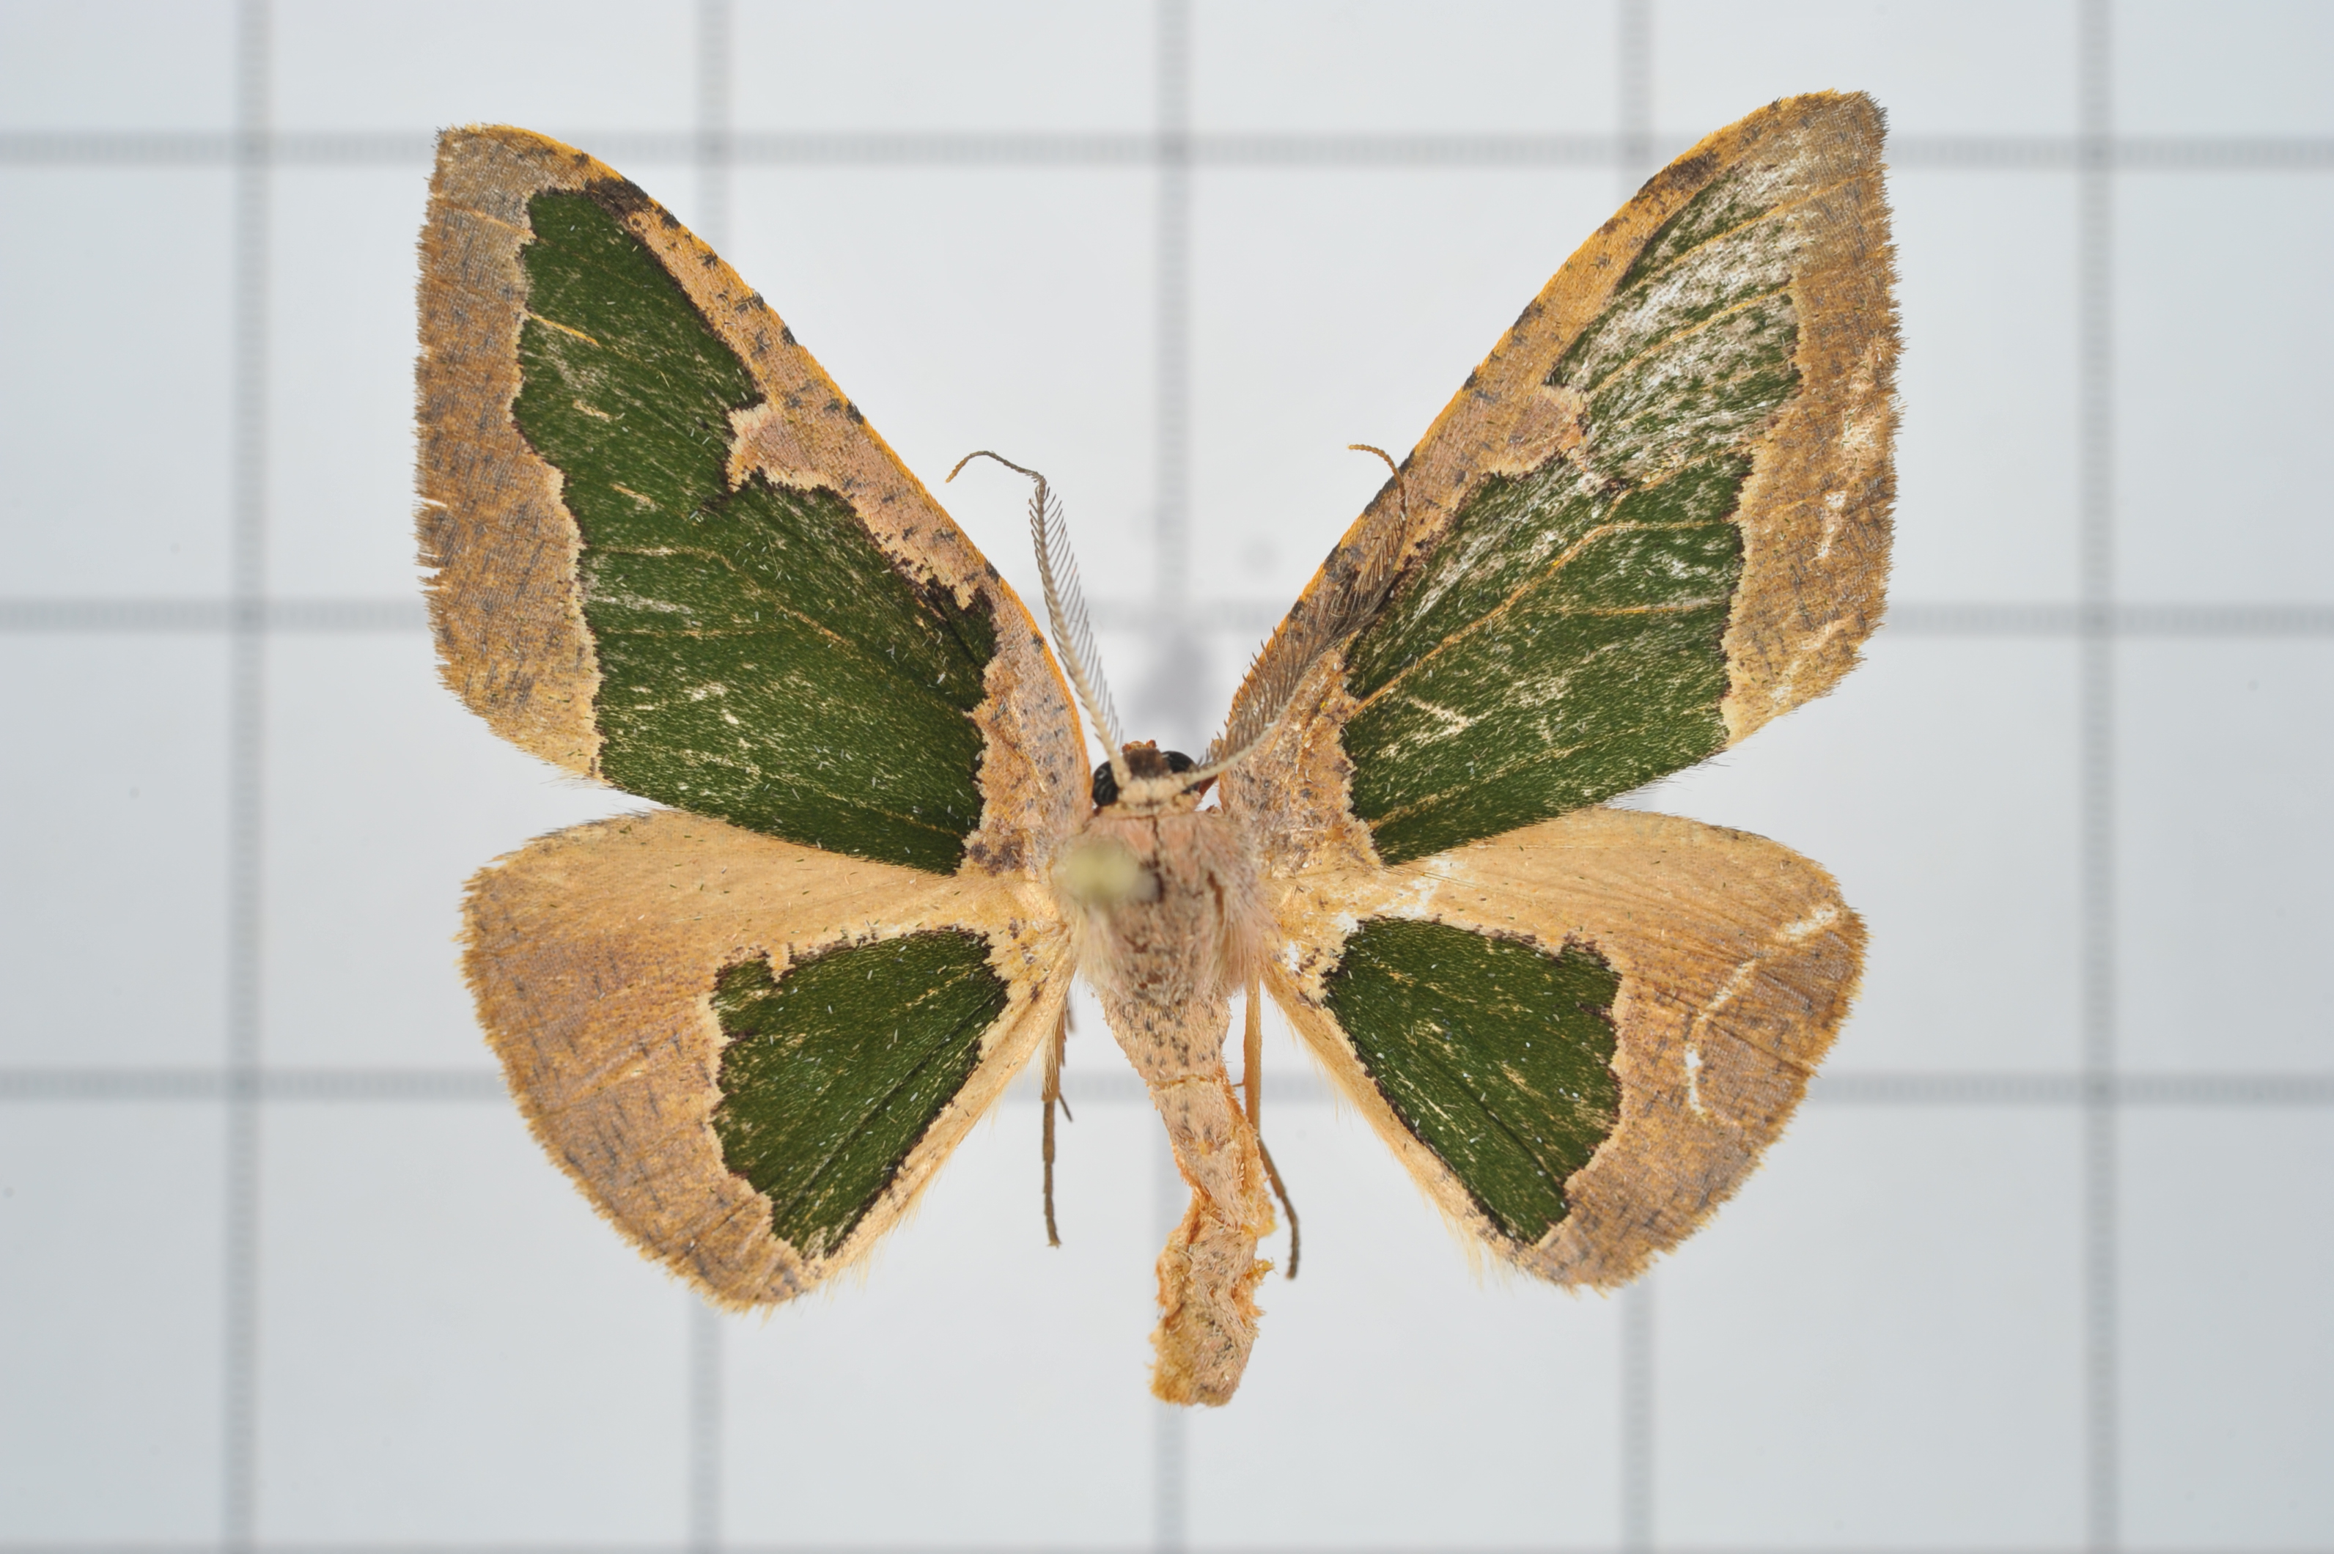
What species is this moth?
Celenna festivaria formosensis
